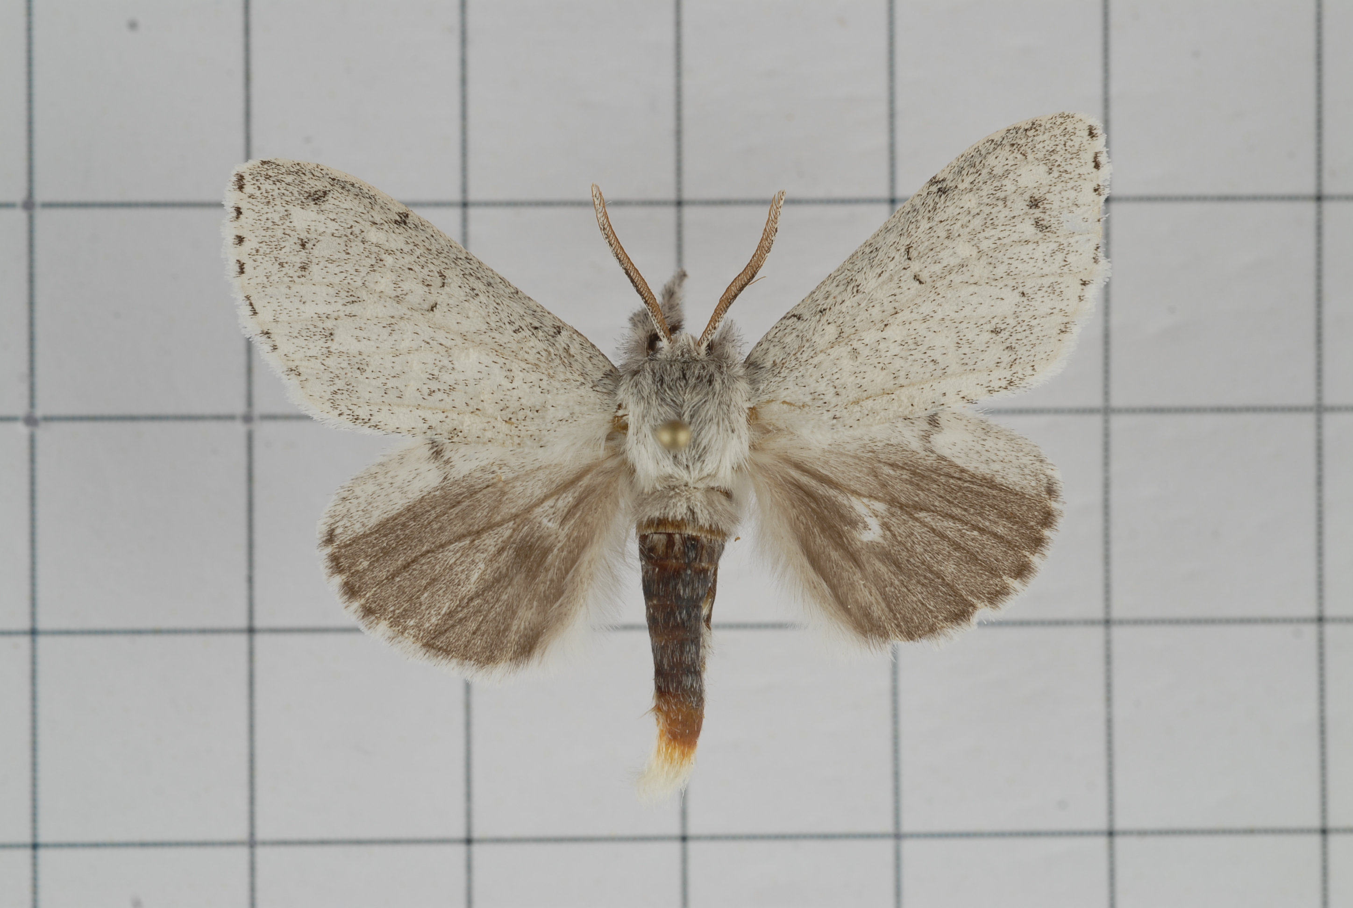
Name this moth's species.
Cnethodonta grisescens baibarana
